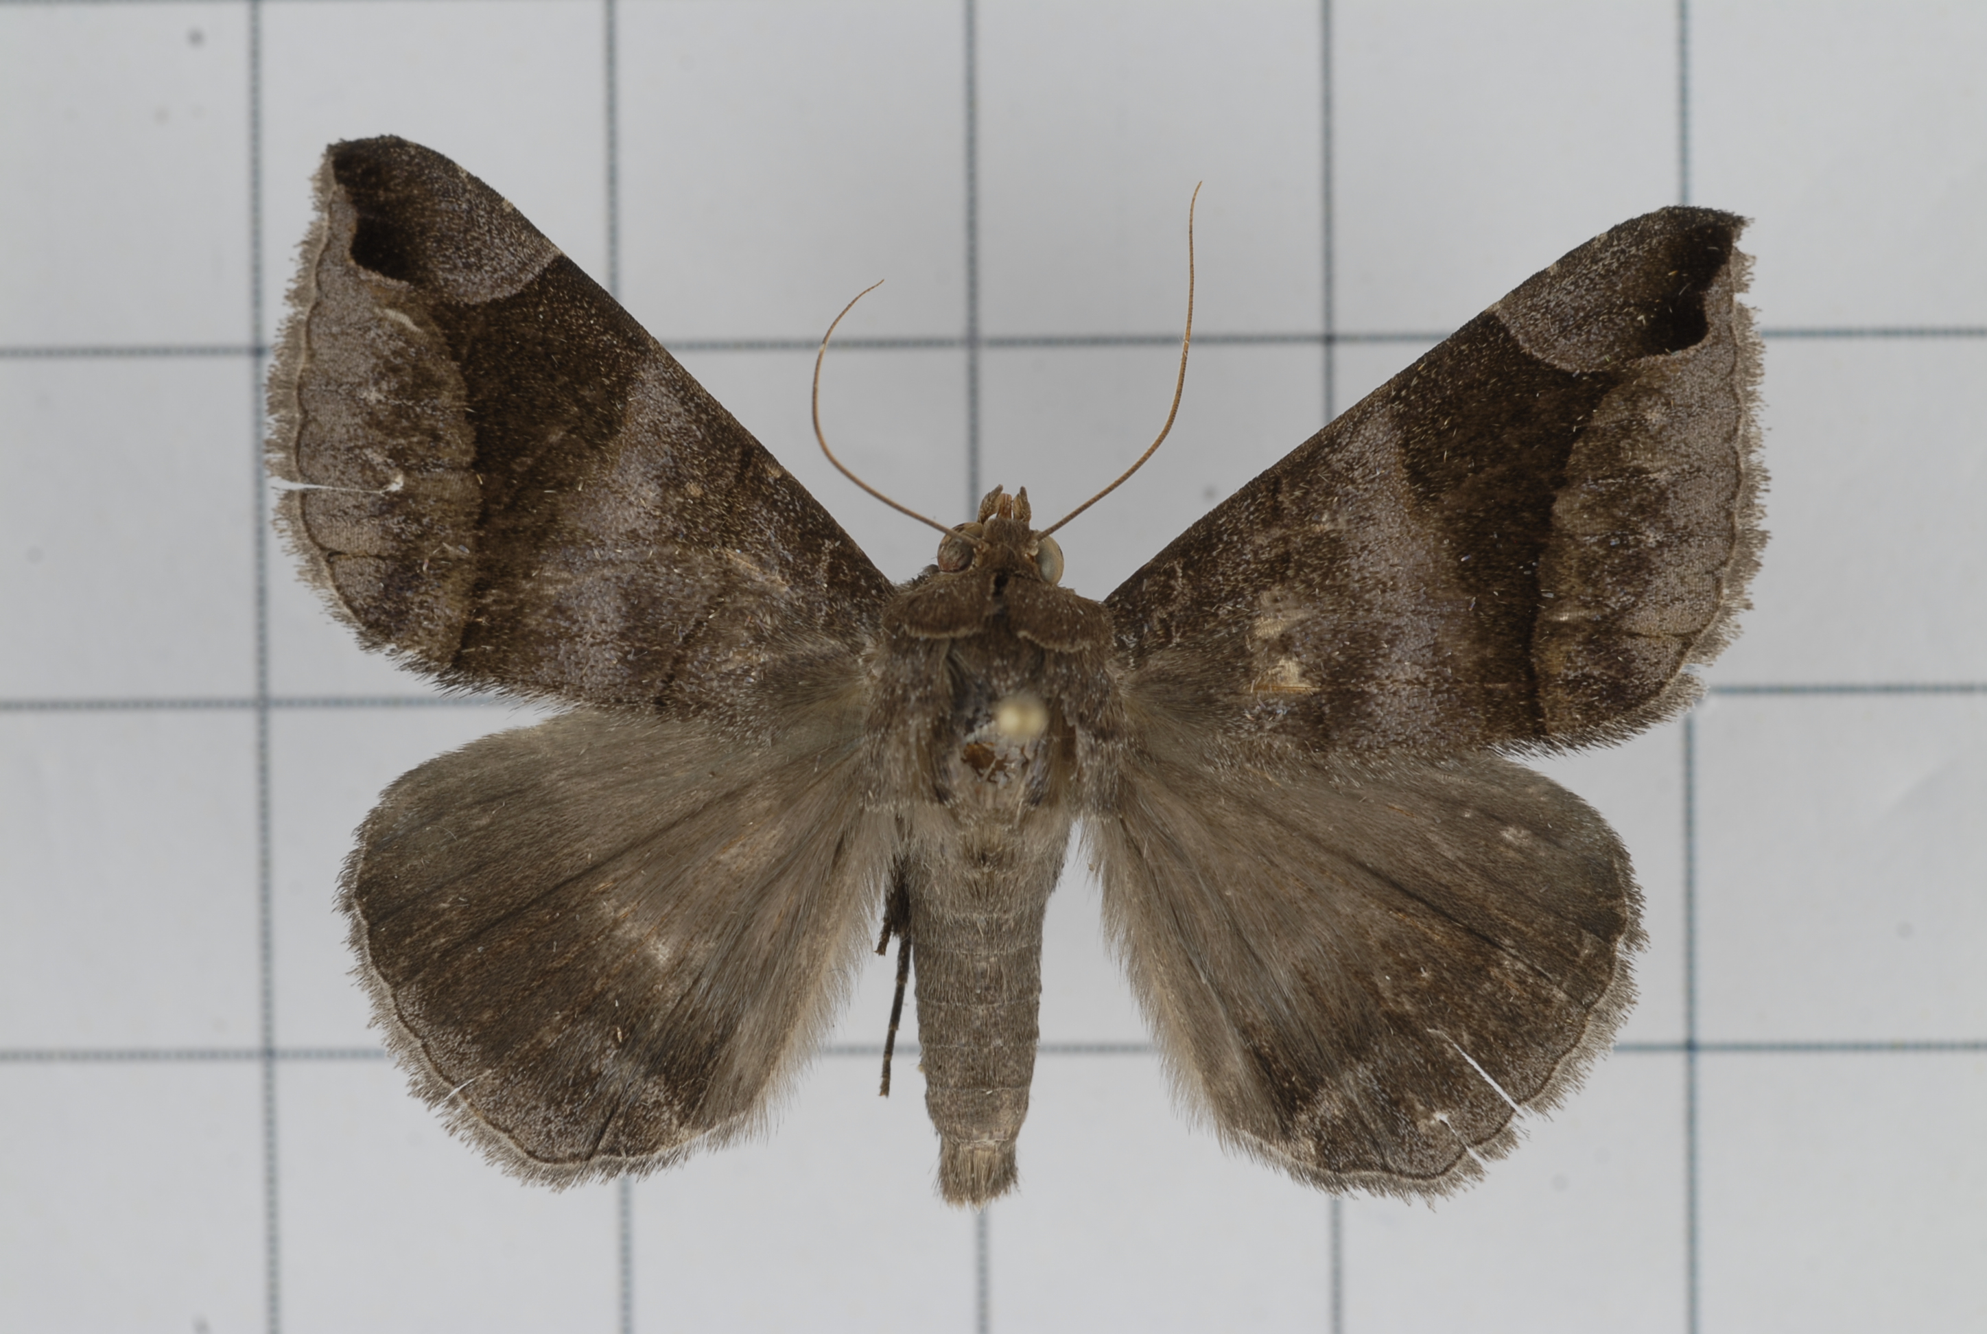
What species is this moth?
Bastilla amygdalis
